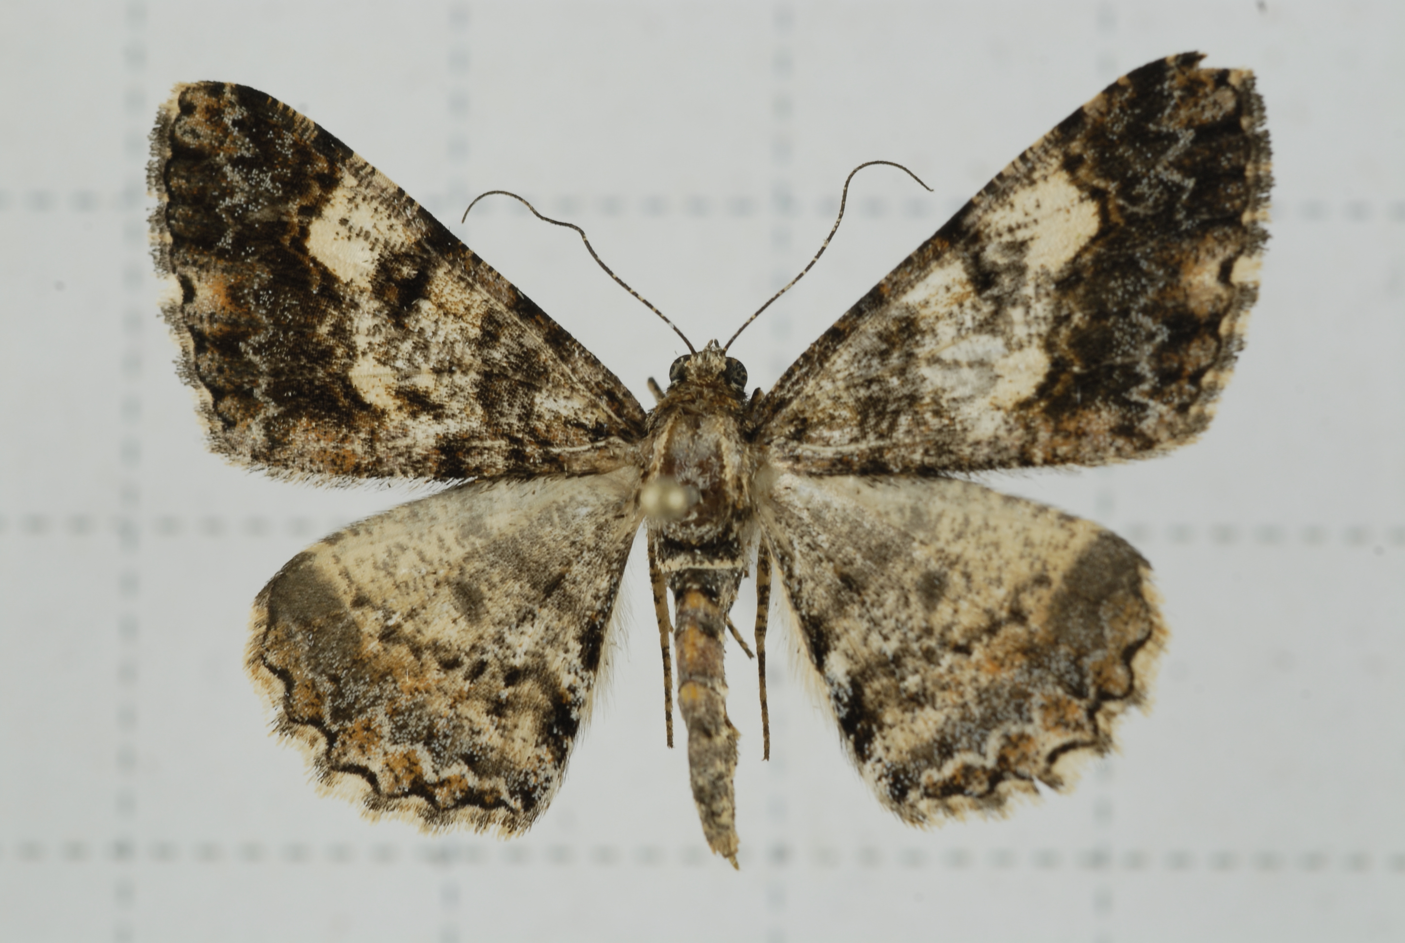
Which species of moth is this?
Alcis taiwanovariegata
